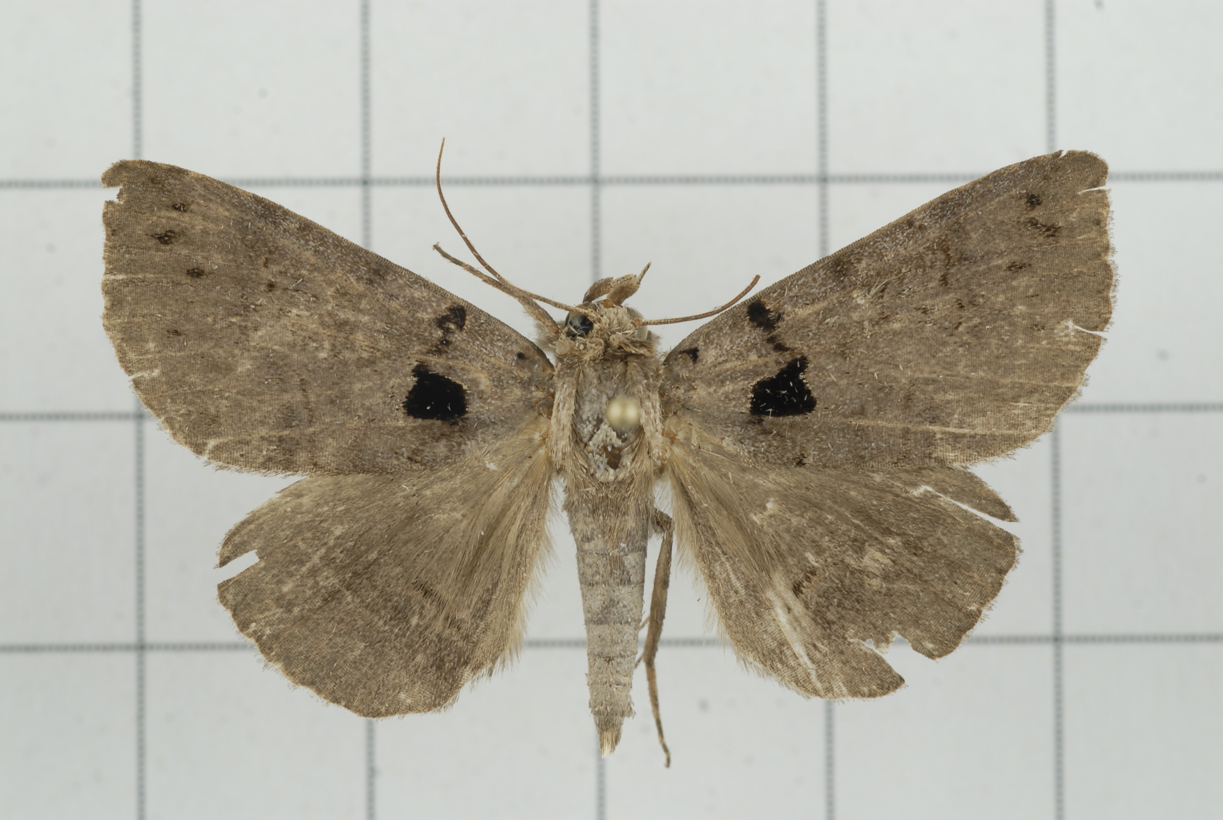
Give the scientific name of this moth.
Avatha bipartita
